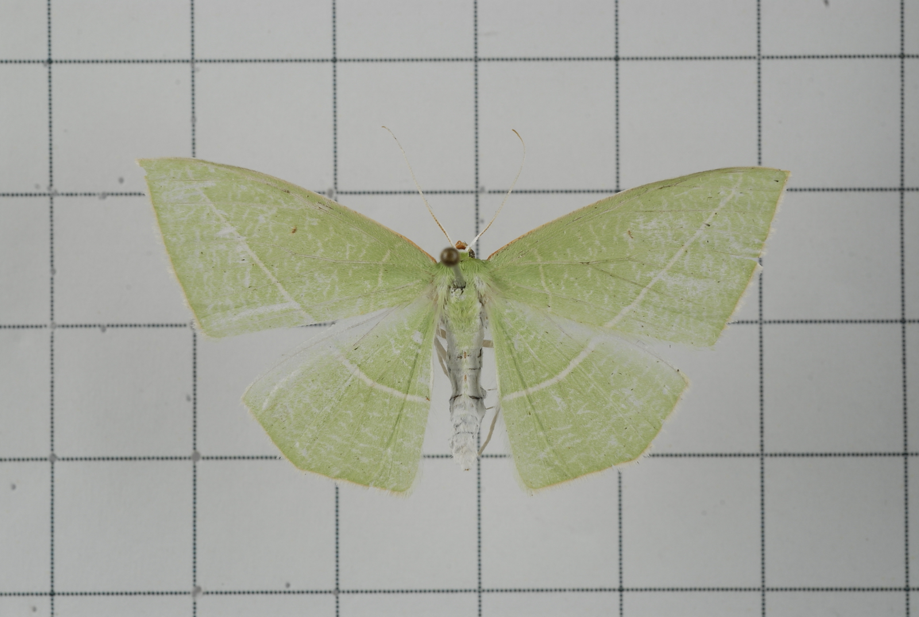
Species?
Tanaoctenia haliaria
